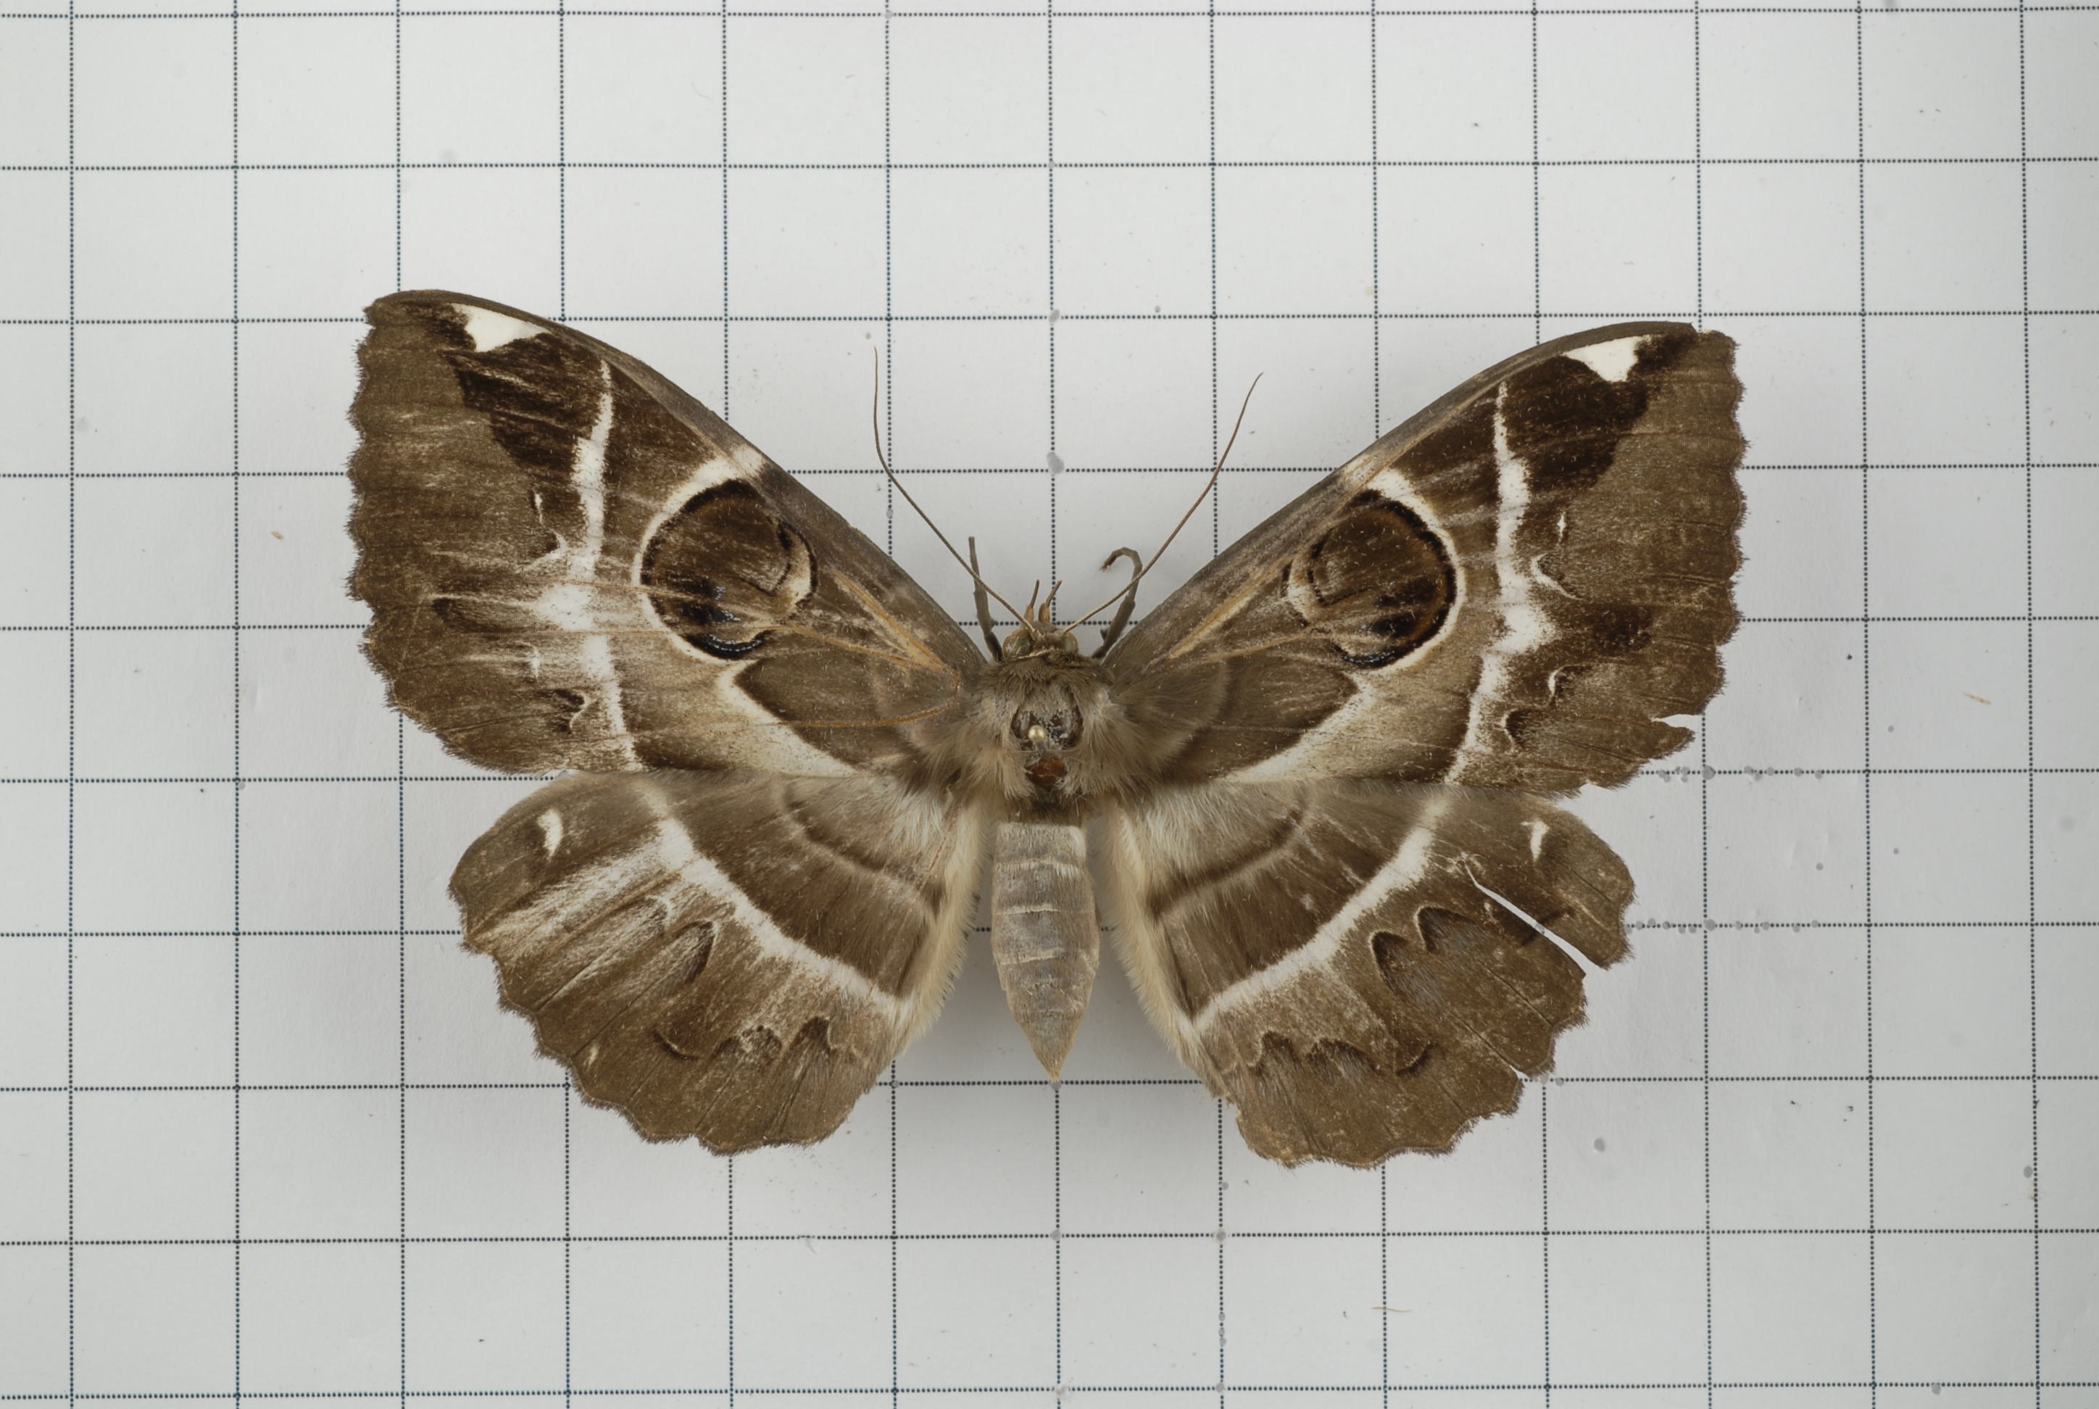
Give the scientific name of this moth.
Erebus ephesperis
